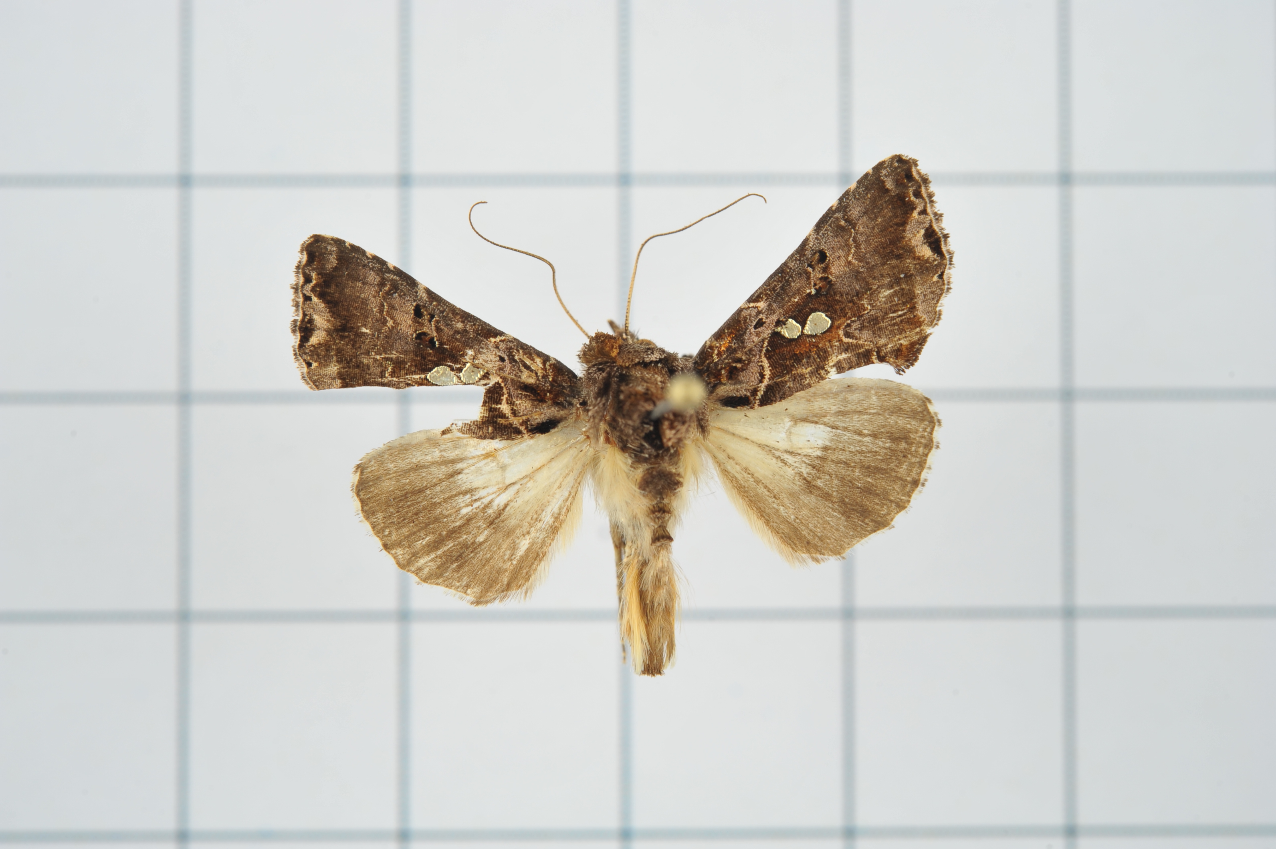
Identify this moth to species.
Scriptoplusia nigriluna nigriluna
